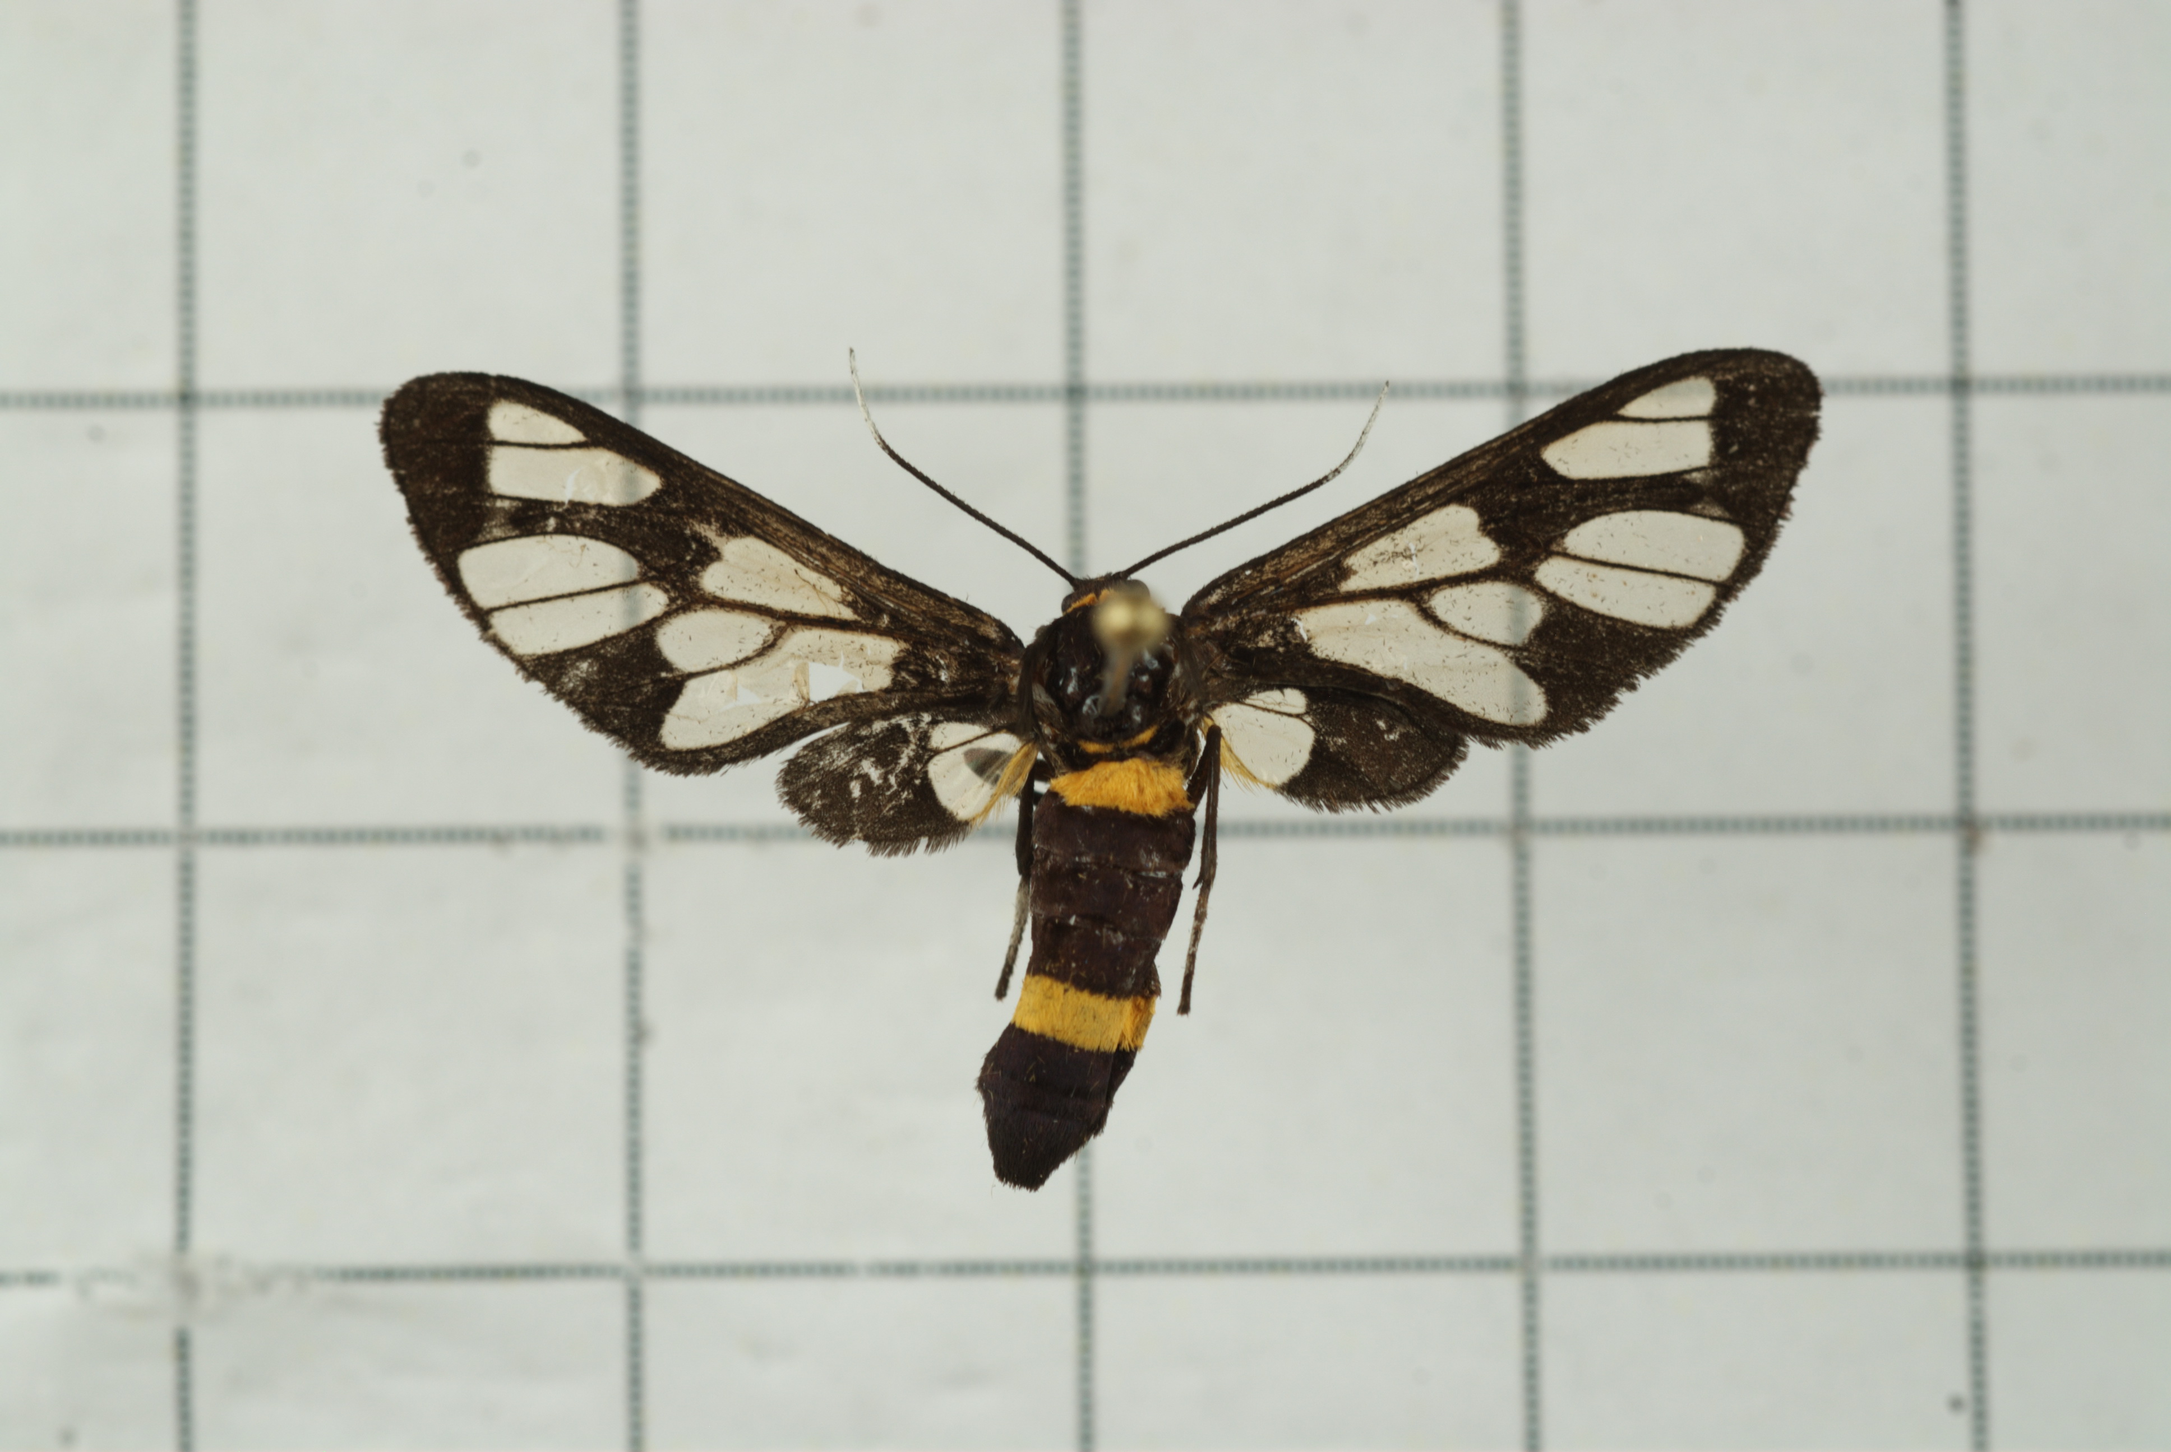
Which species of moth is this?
Syntomoides imaon
